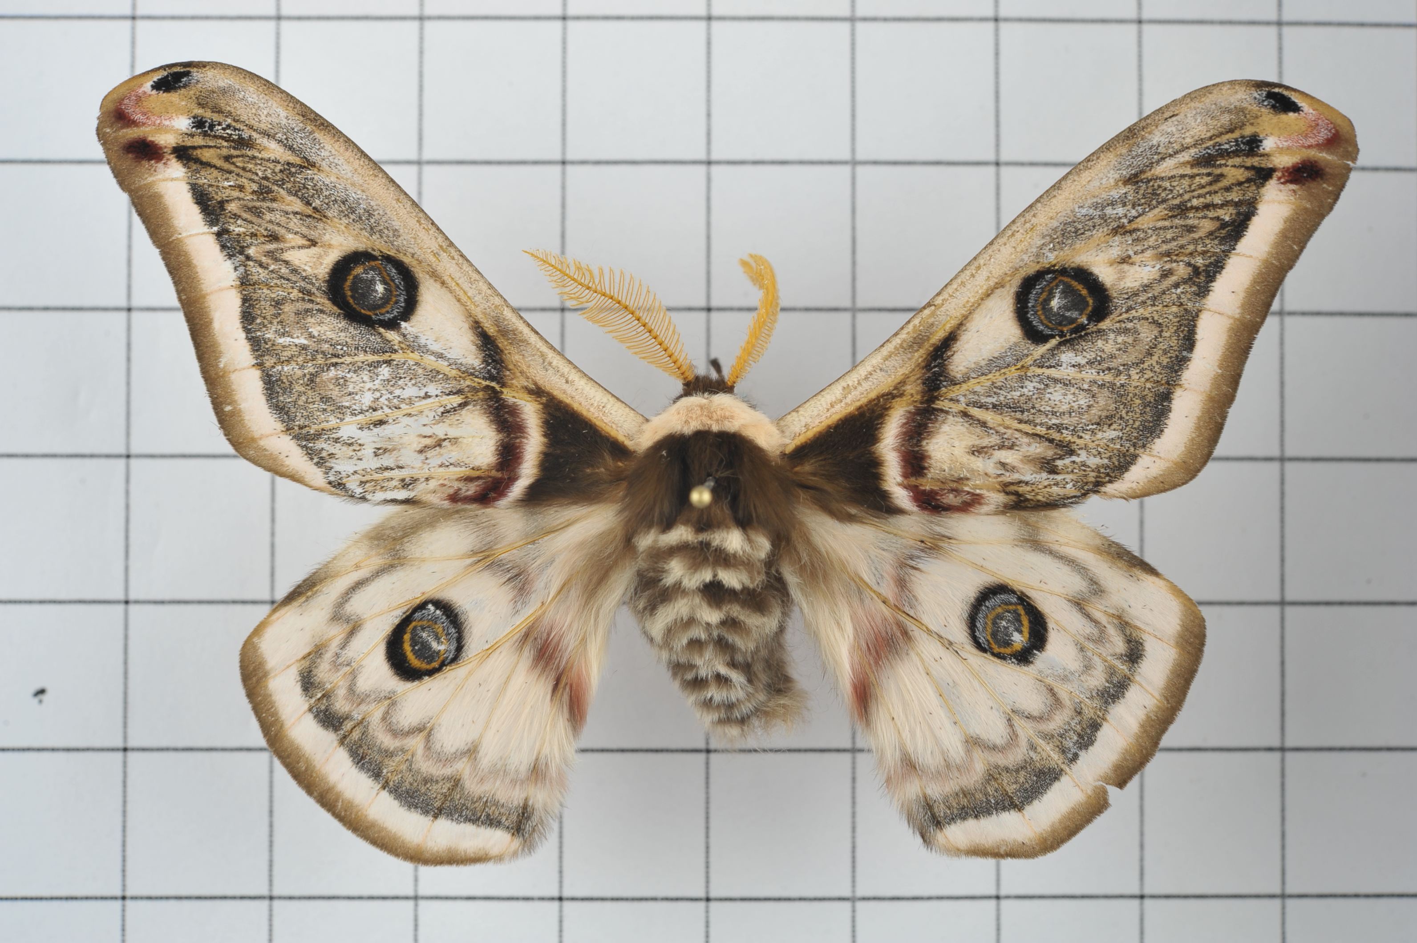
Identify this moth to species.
Saturnia pyretorum
